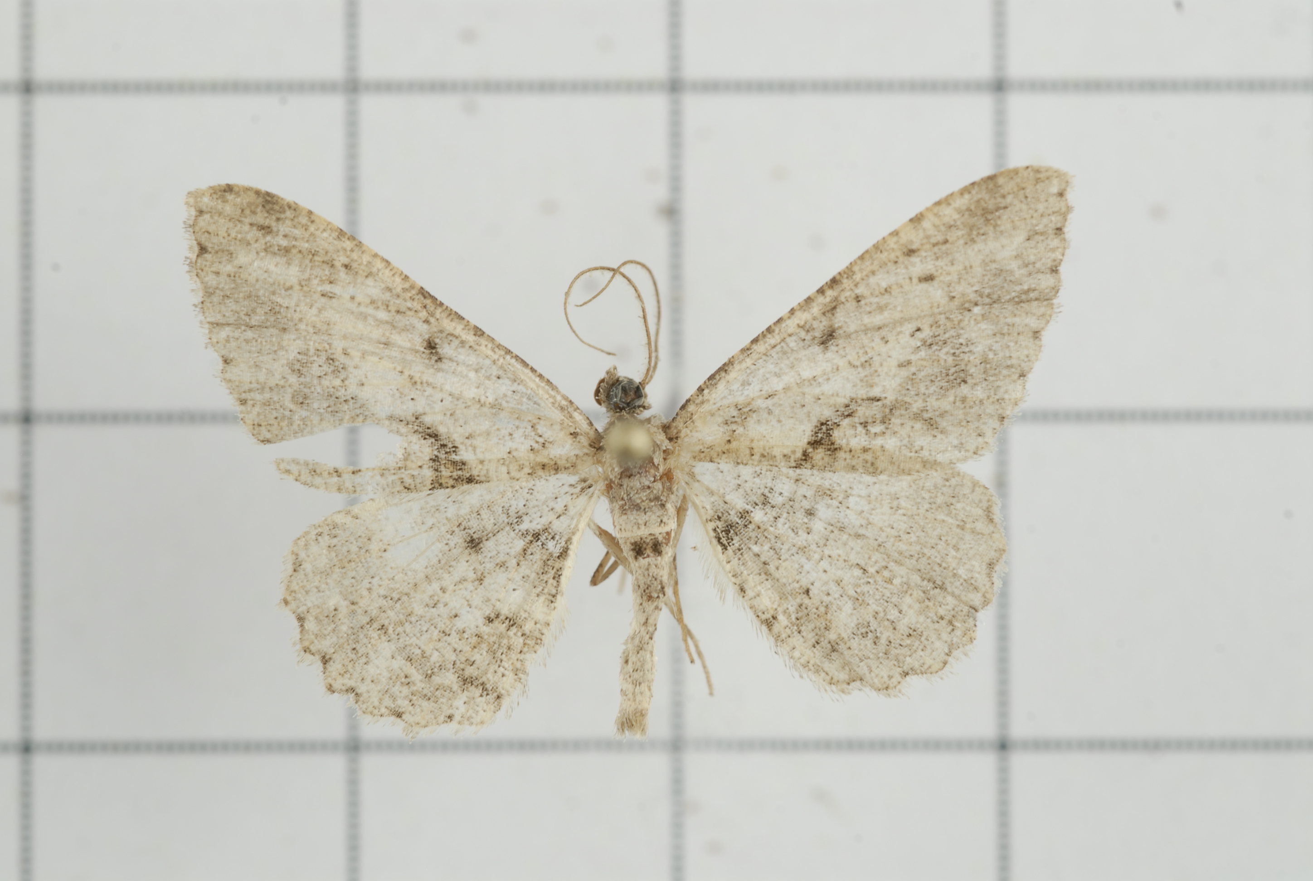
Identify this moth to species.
Psilalcis breta rantaizana
